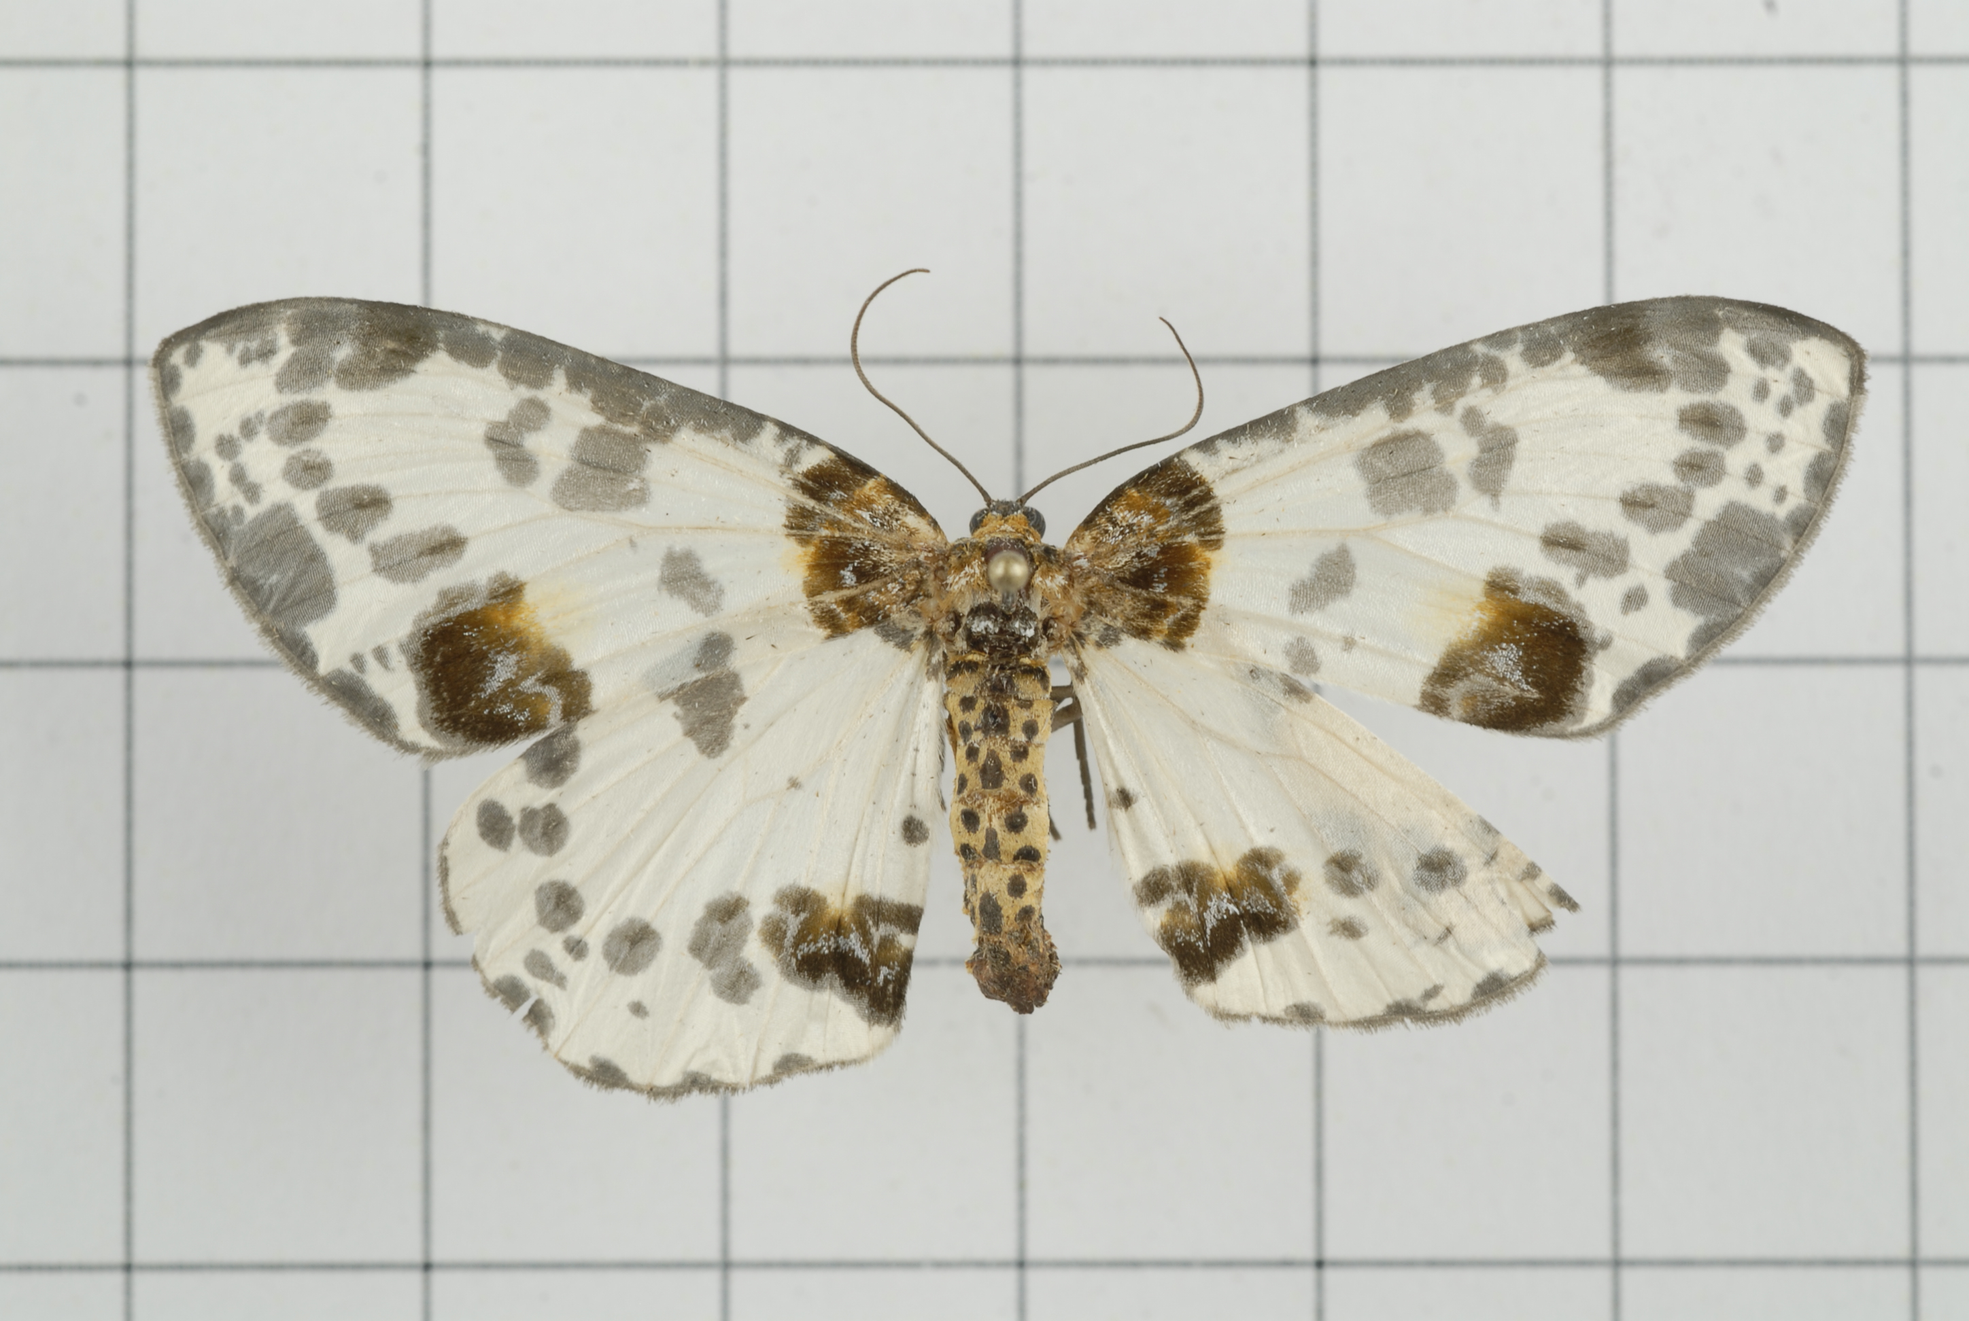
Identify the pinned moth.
Abraxas formosilluminata
